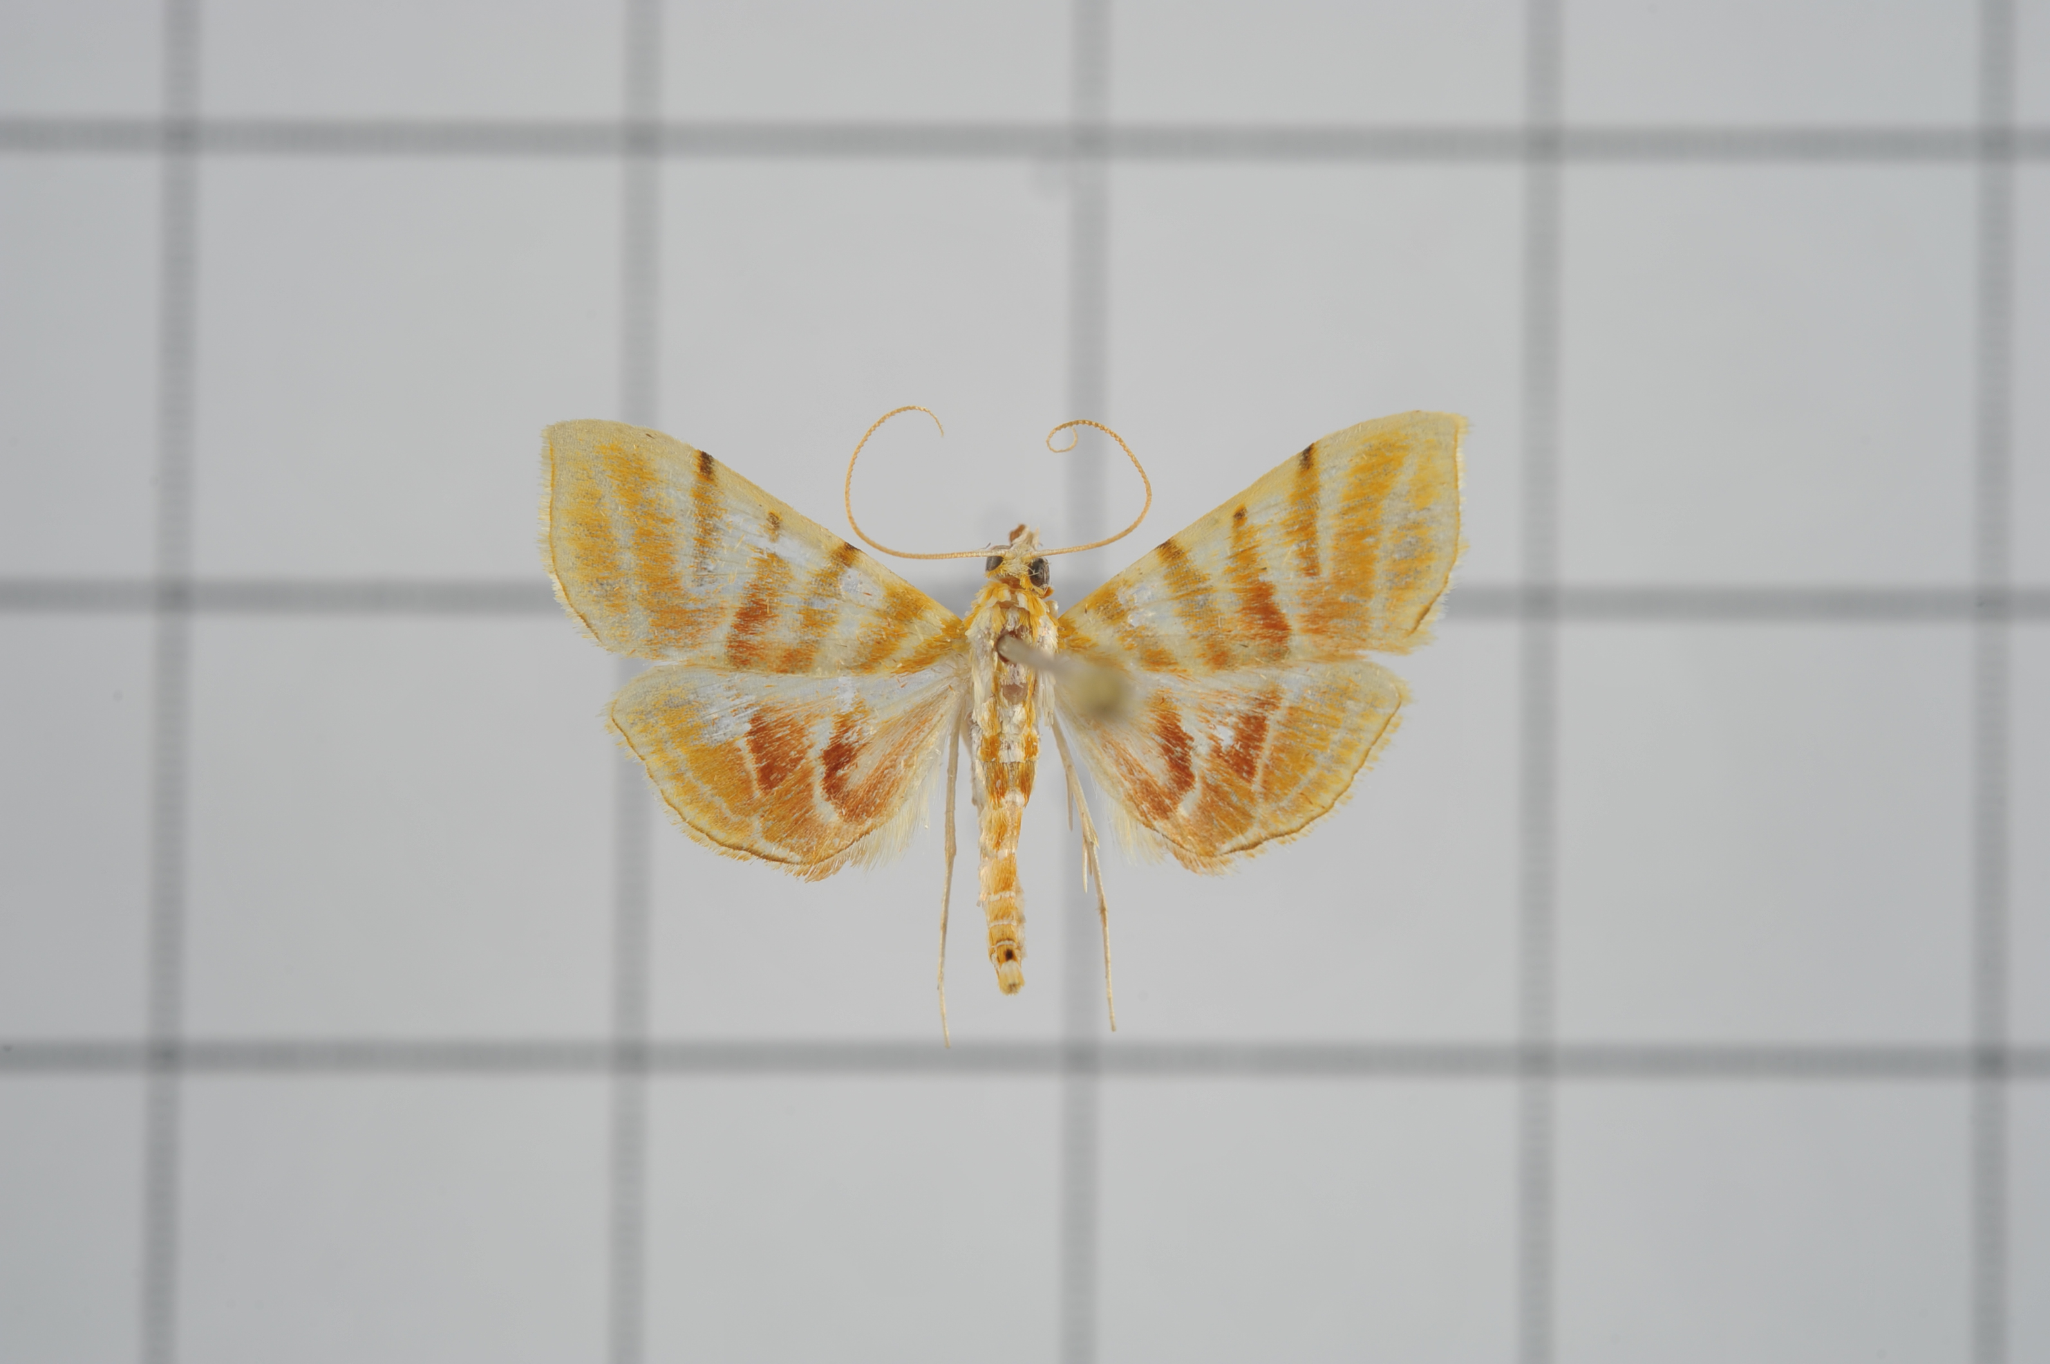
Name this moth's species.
Pagyda auroralis
